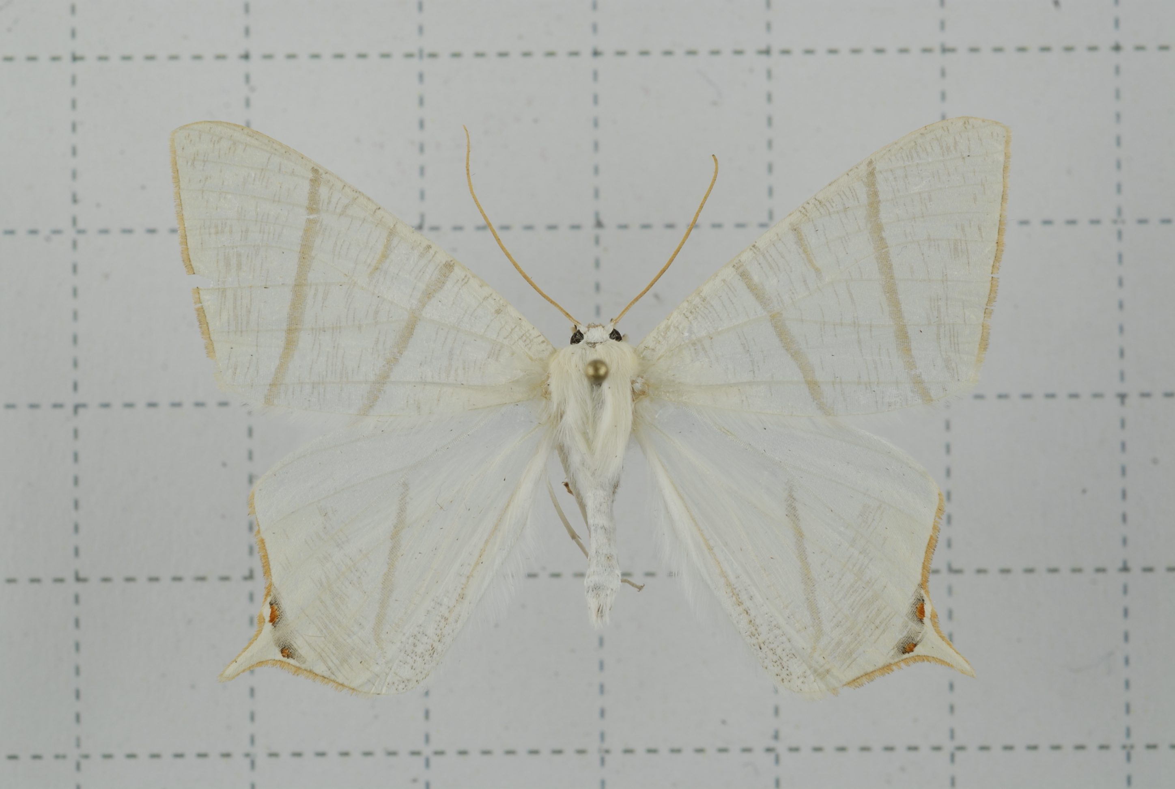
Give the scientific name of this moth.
Ourapteryx pallidula
